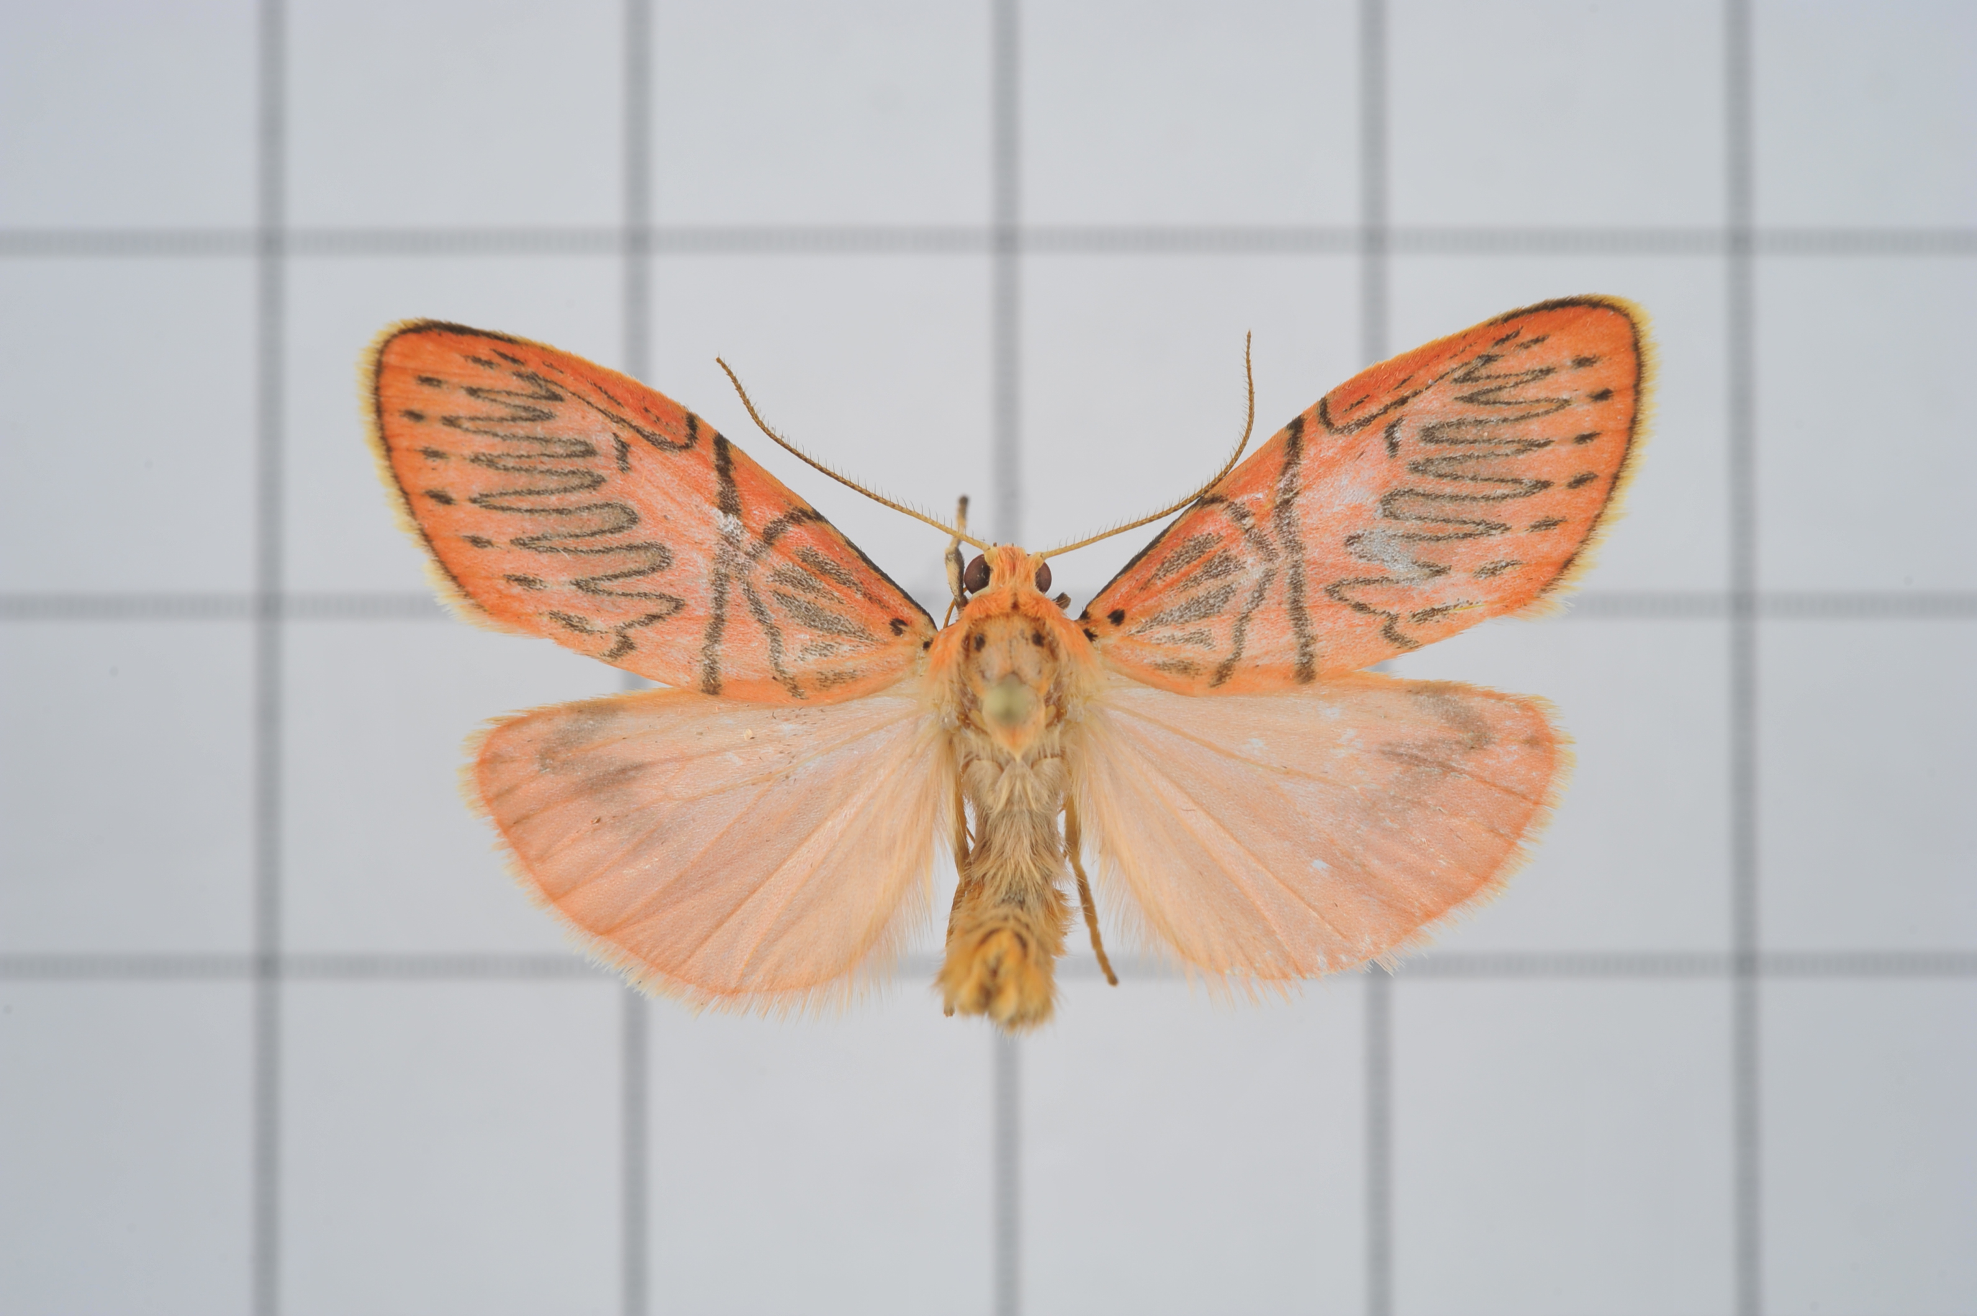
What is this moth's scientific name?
Miltochrista yueh
